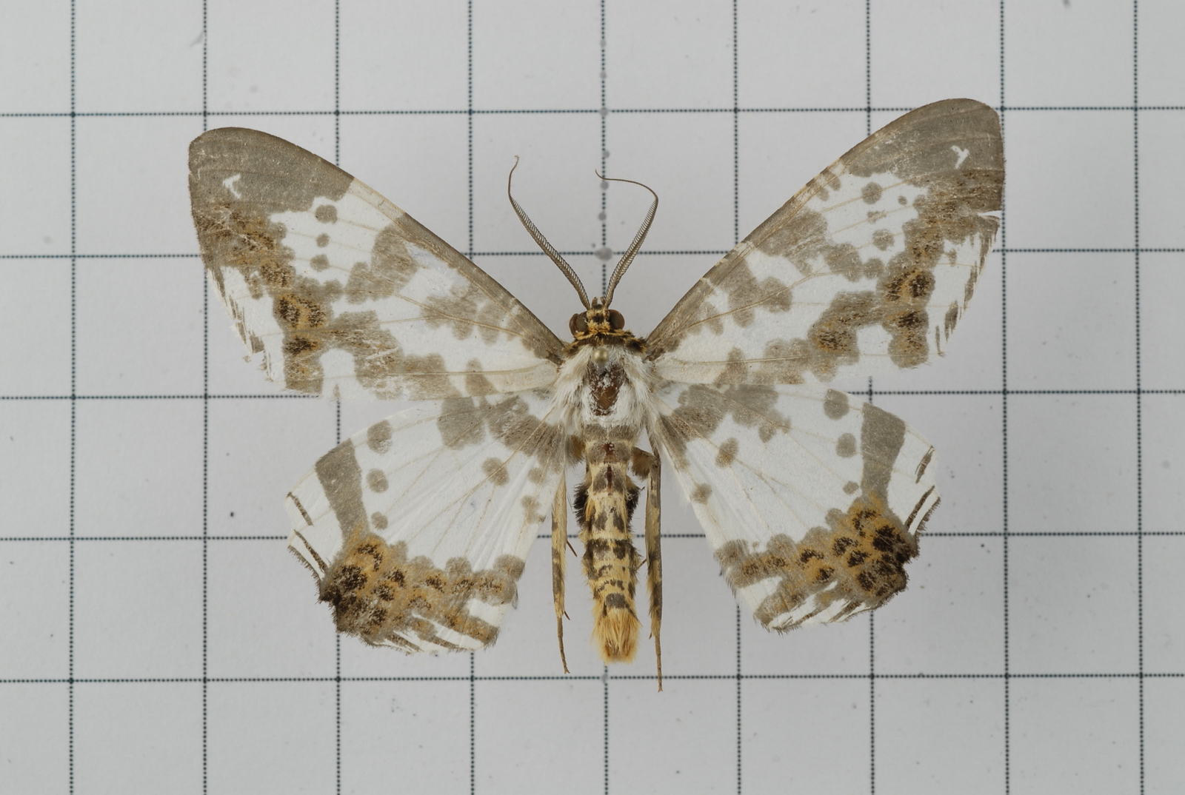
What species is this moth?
Chorodna moorei
